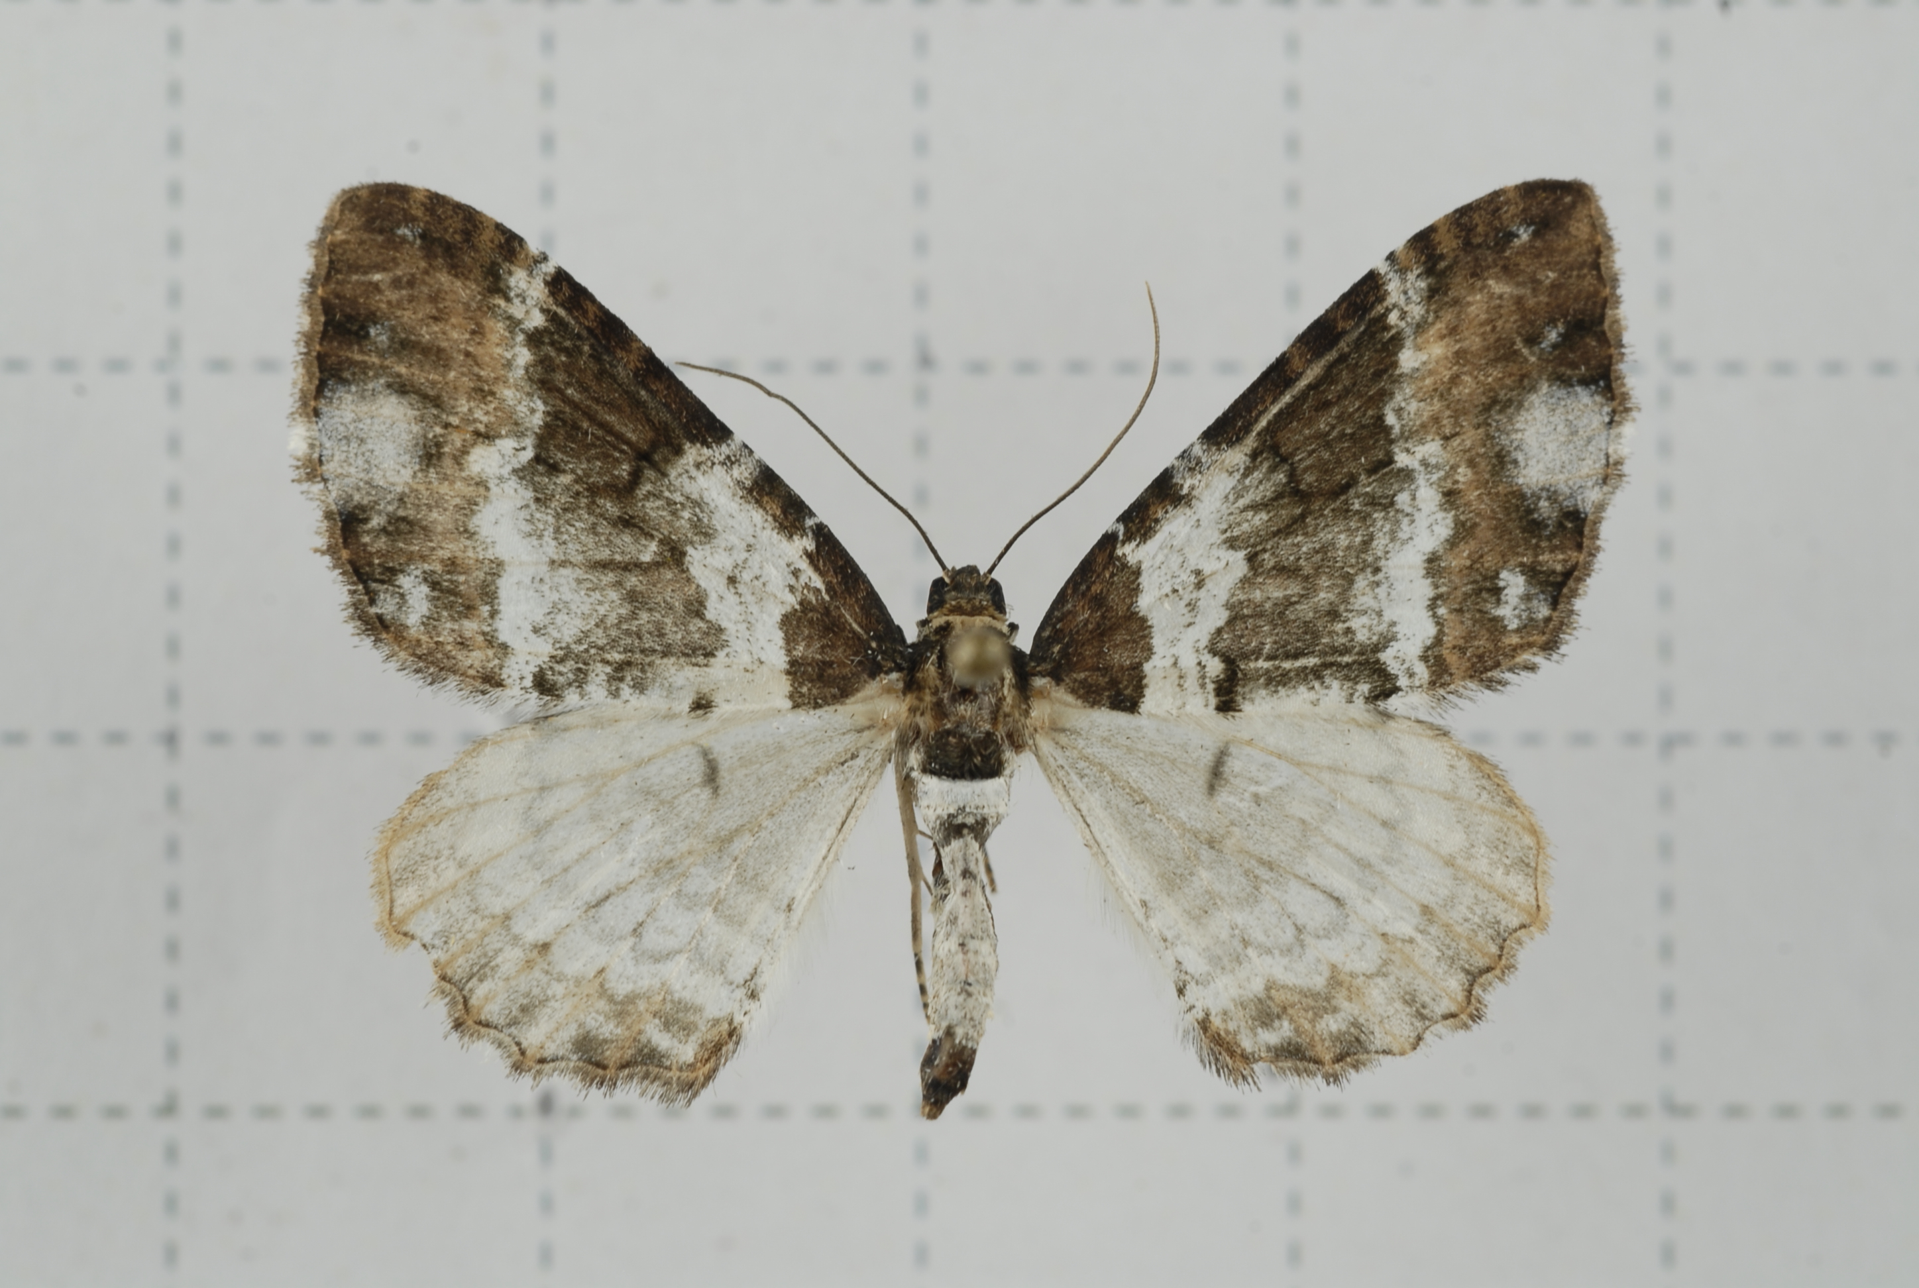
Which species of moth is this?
Melanthia catenaria mesozona
